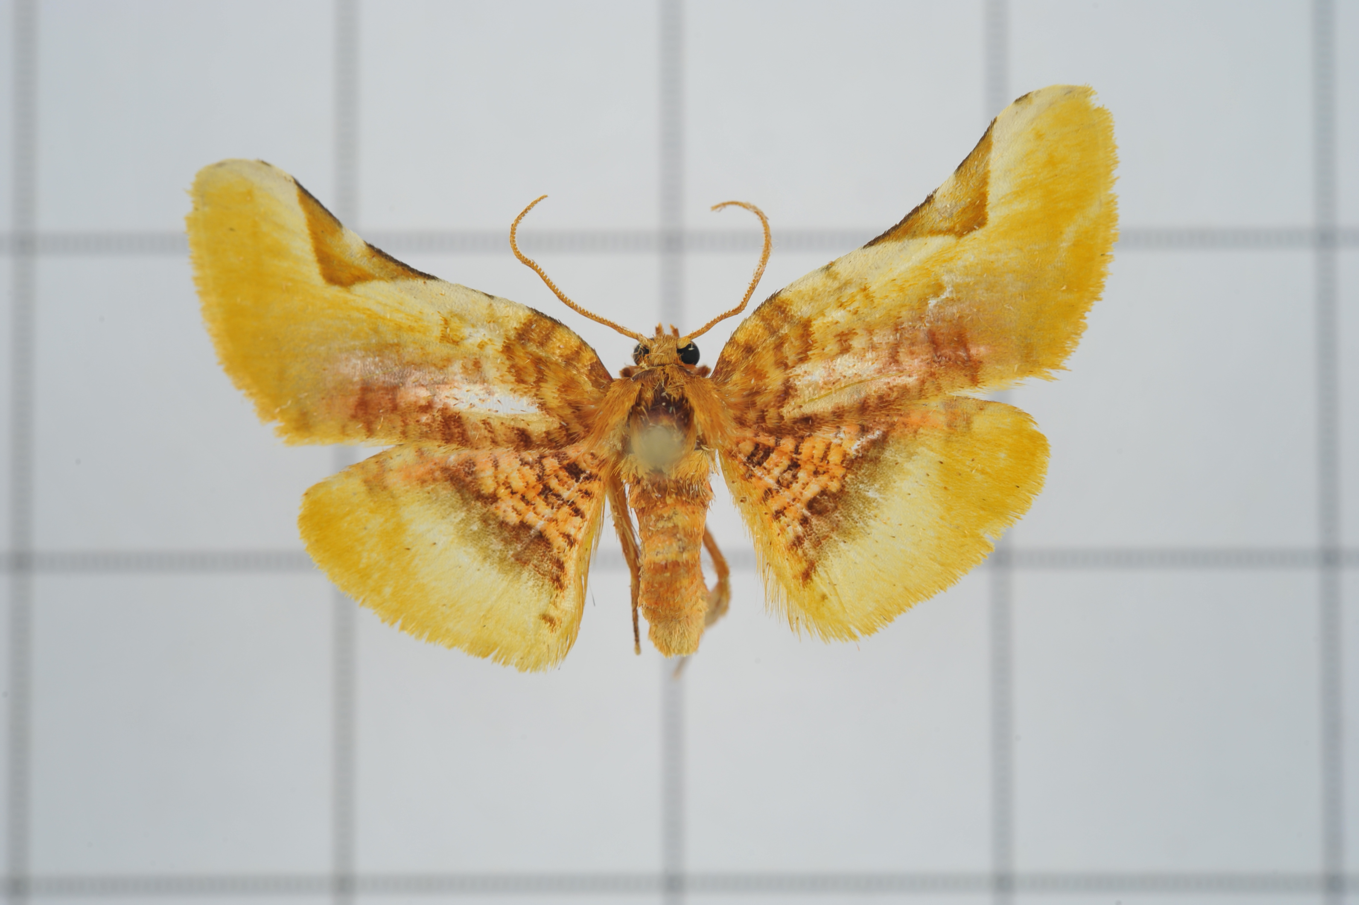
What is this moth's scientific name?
Pyrinioides sinuosus
